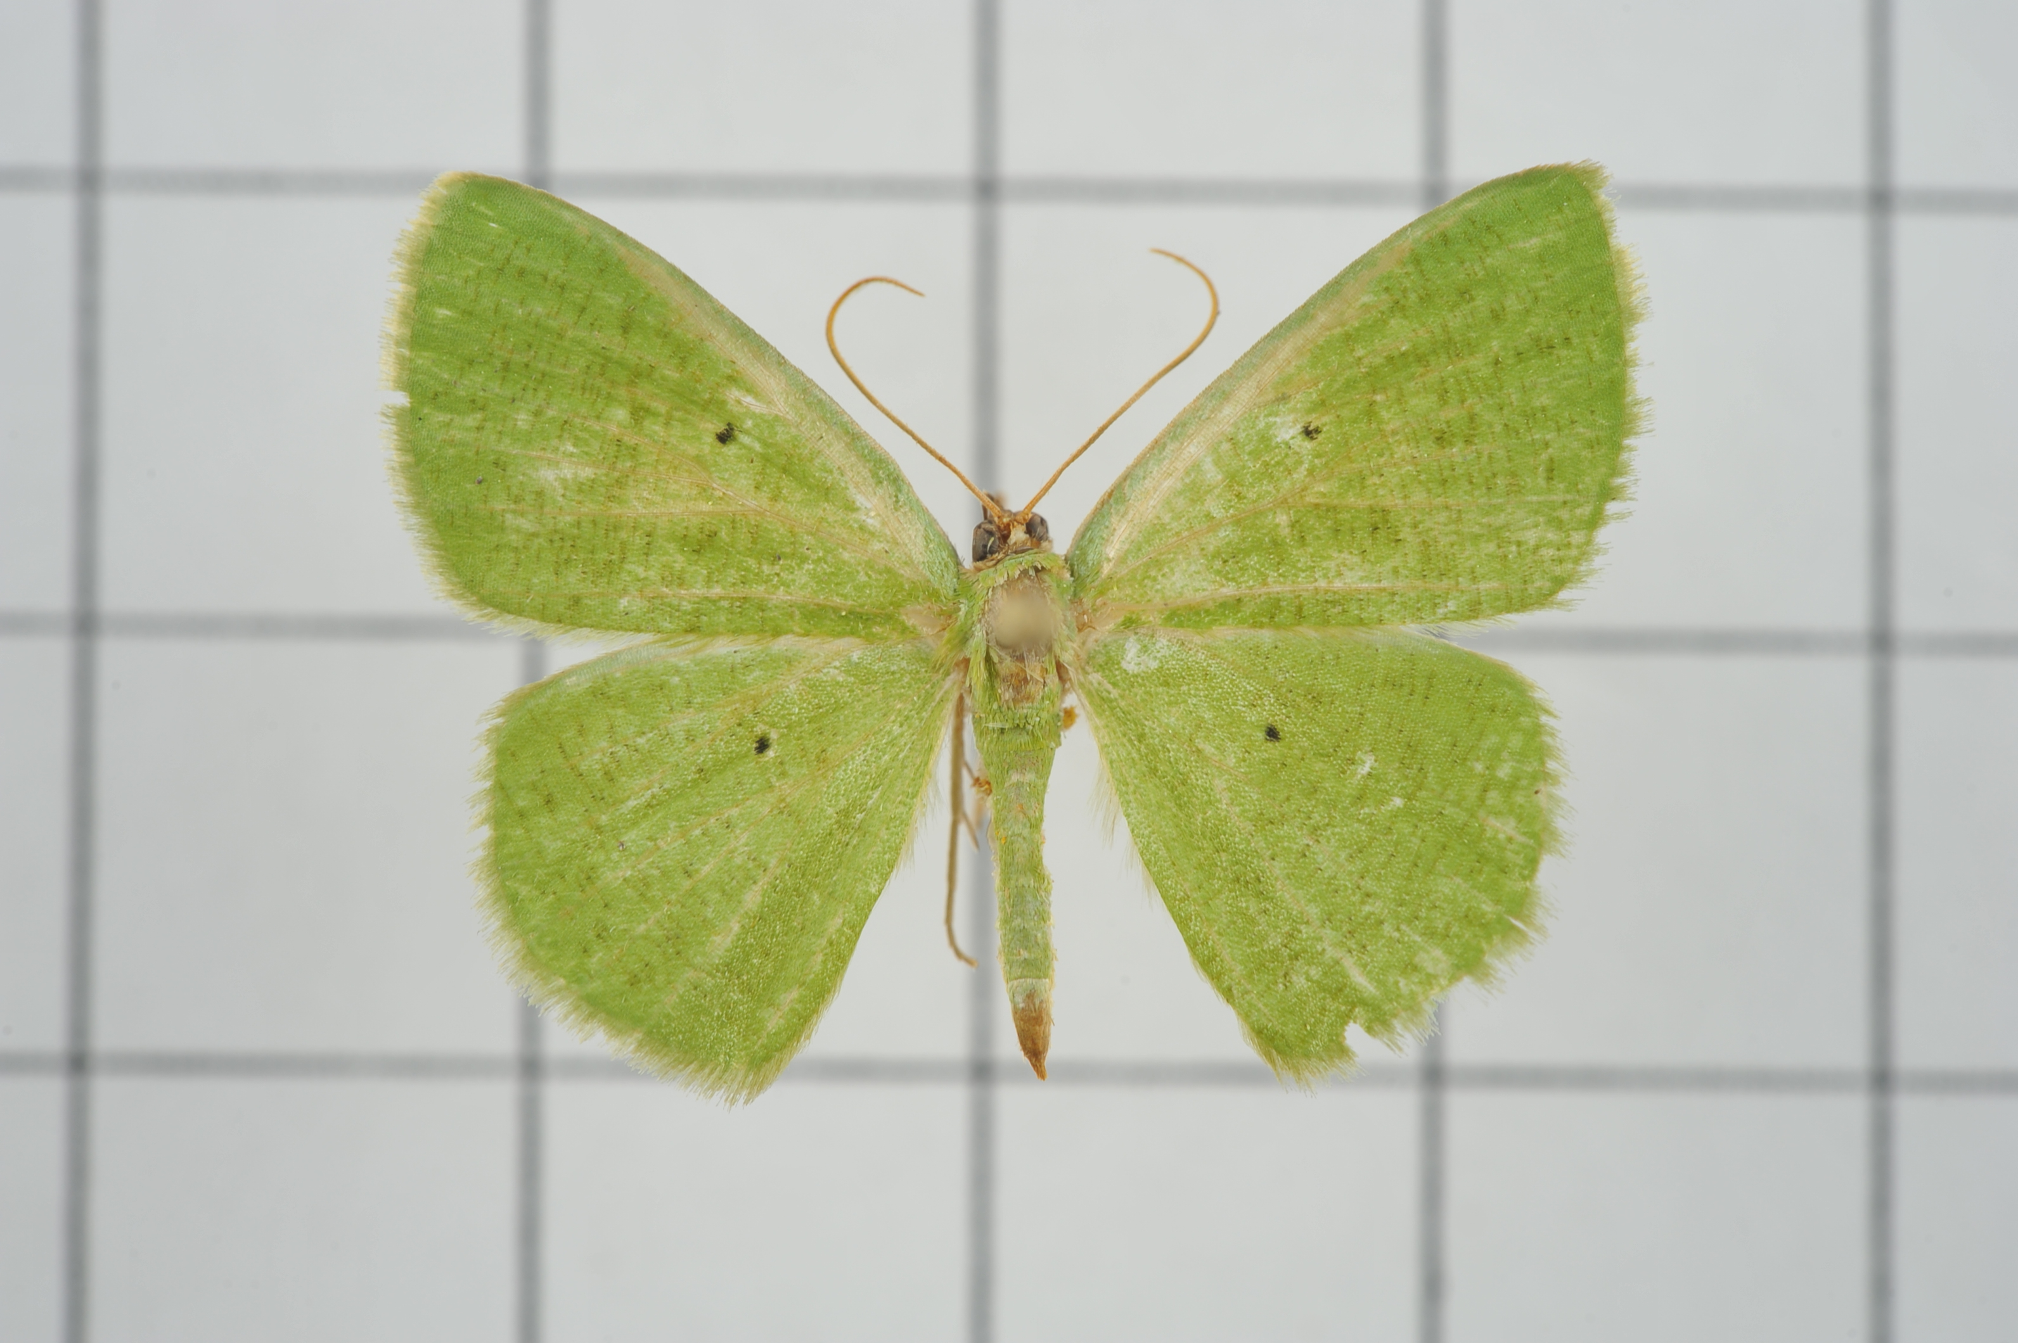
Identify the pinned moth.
Aplochlora vivilaca
